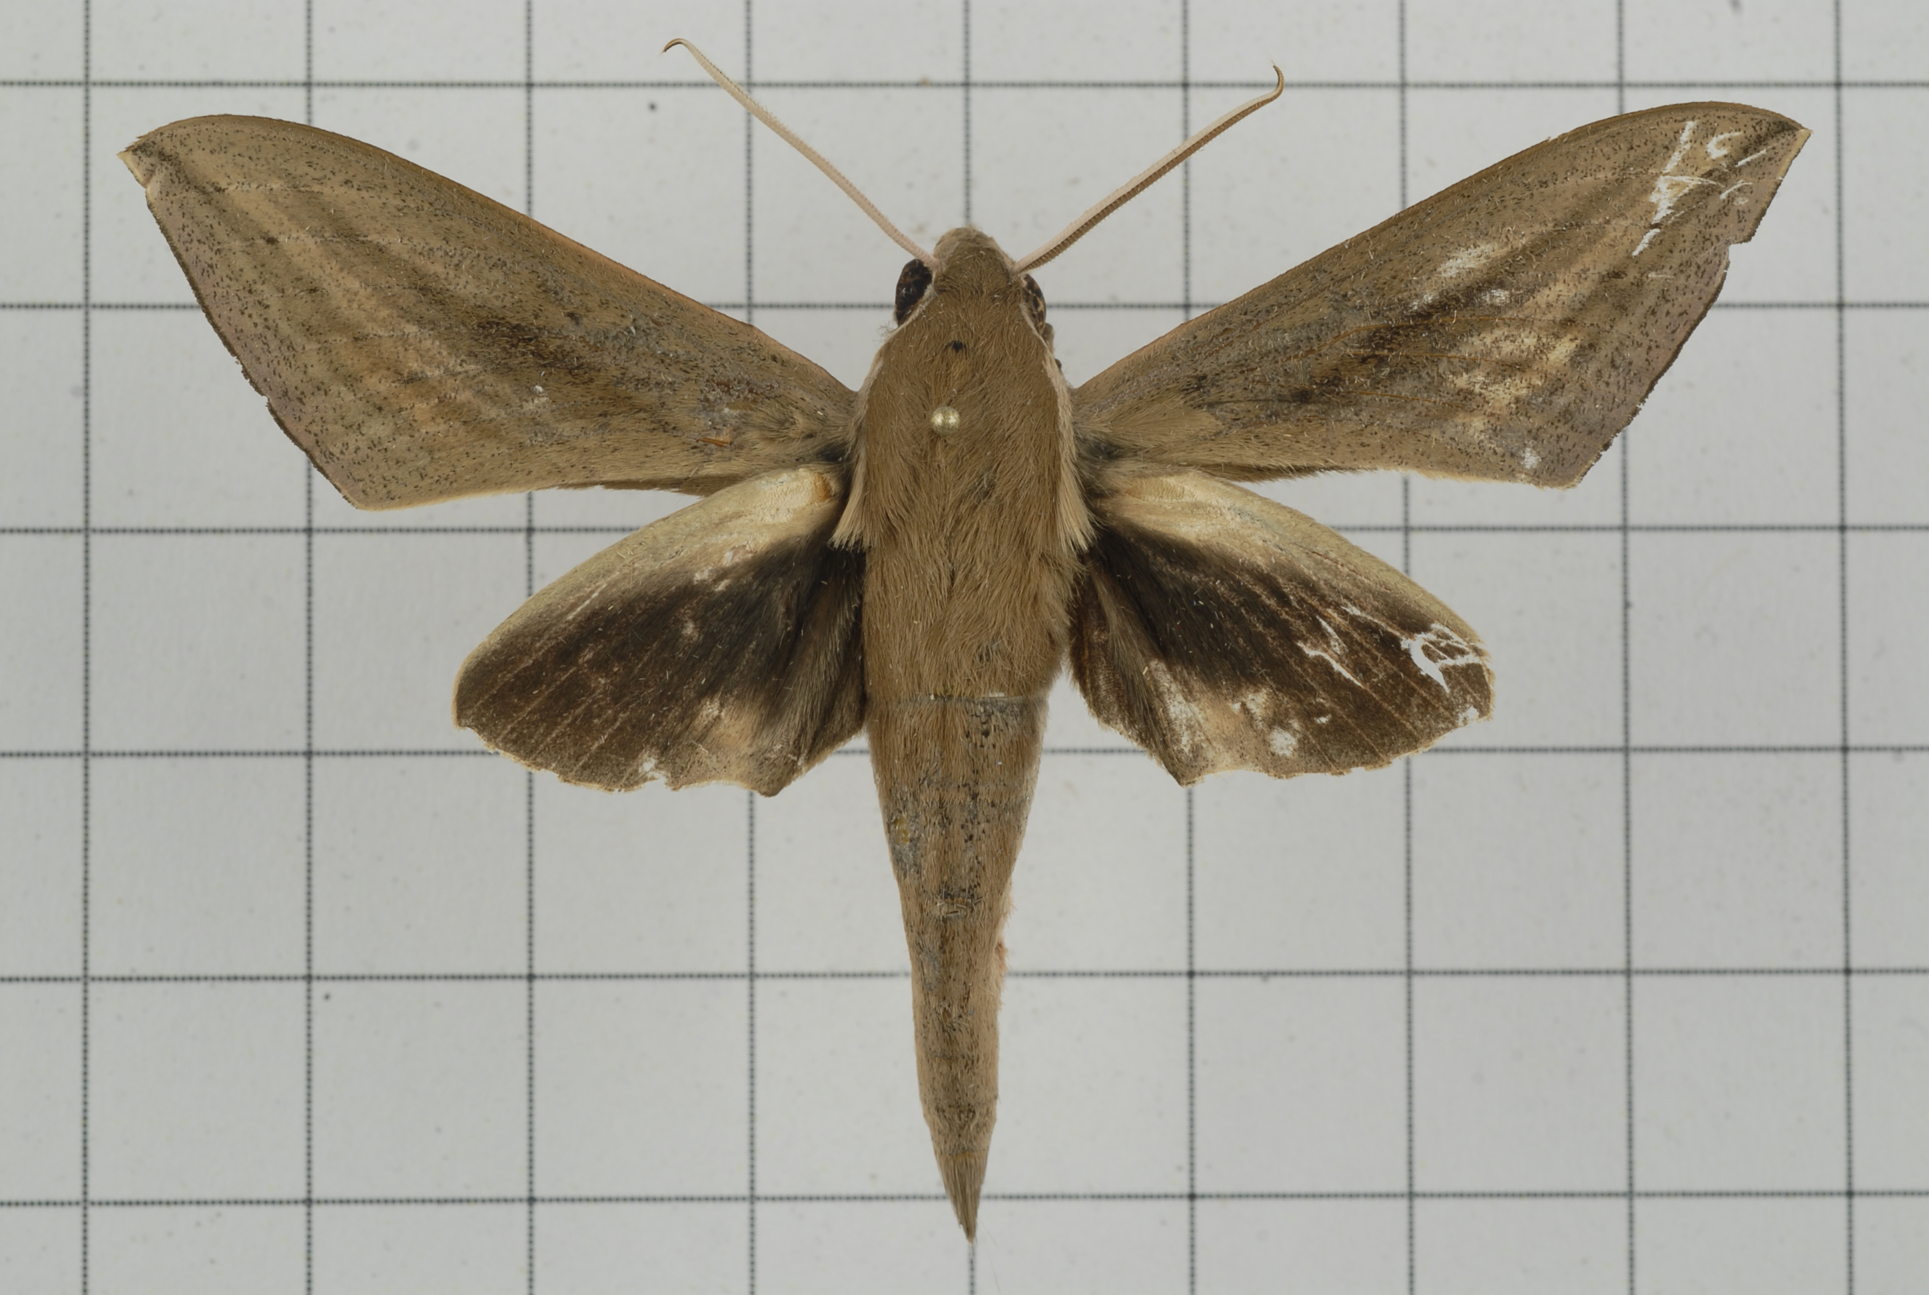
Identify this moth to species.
Theretra lucasii
